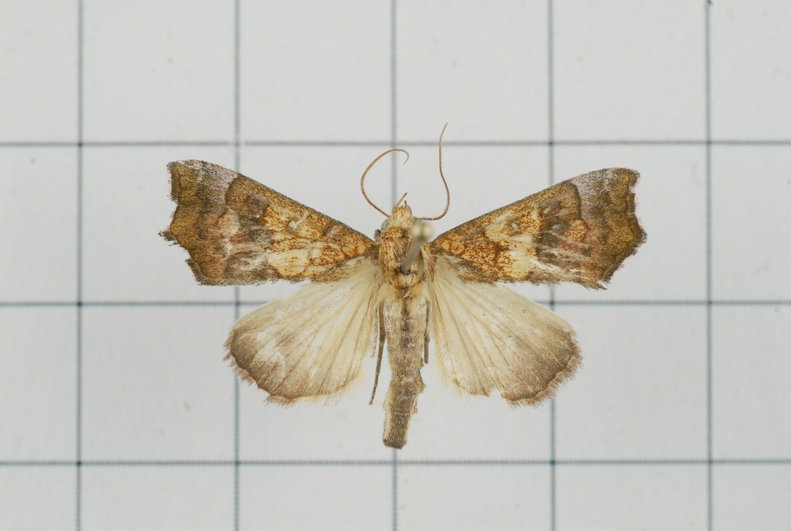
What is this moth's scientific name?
Cosmophila lyona
